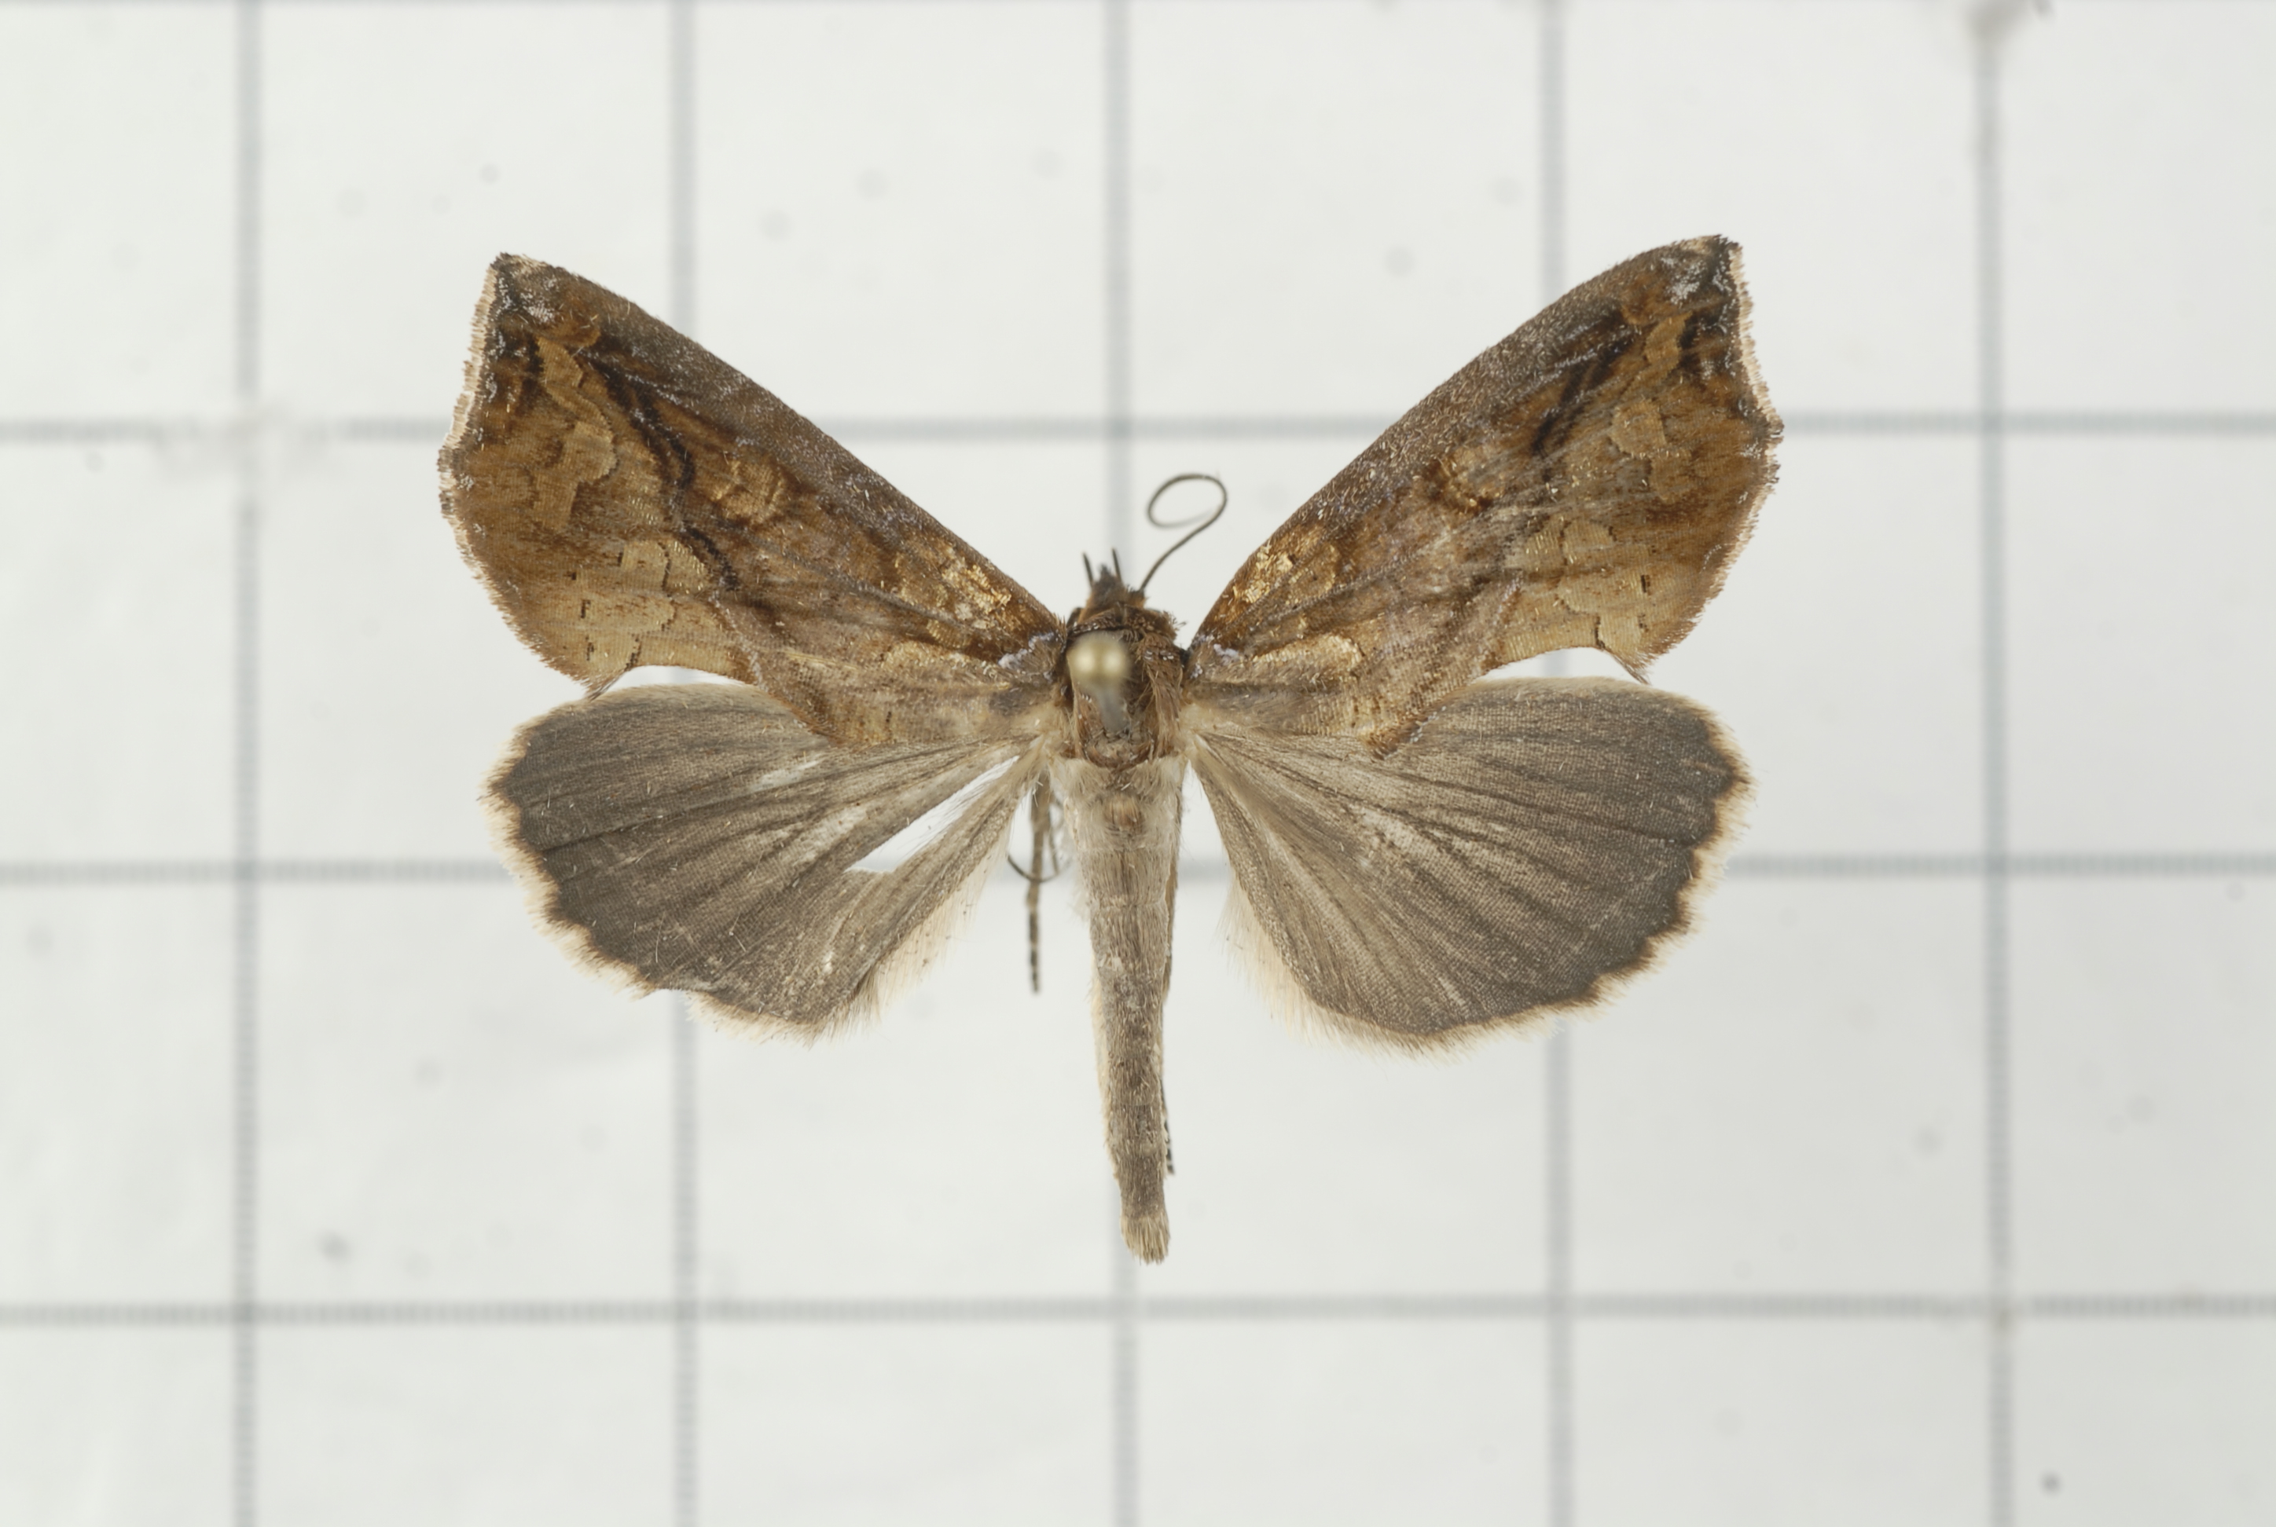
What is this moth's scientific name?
Plusiodonta coelonota
